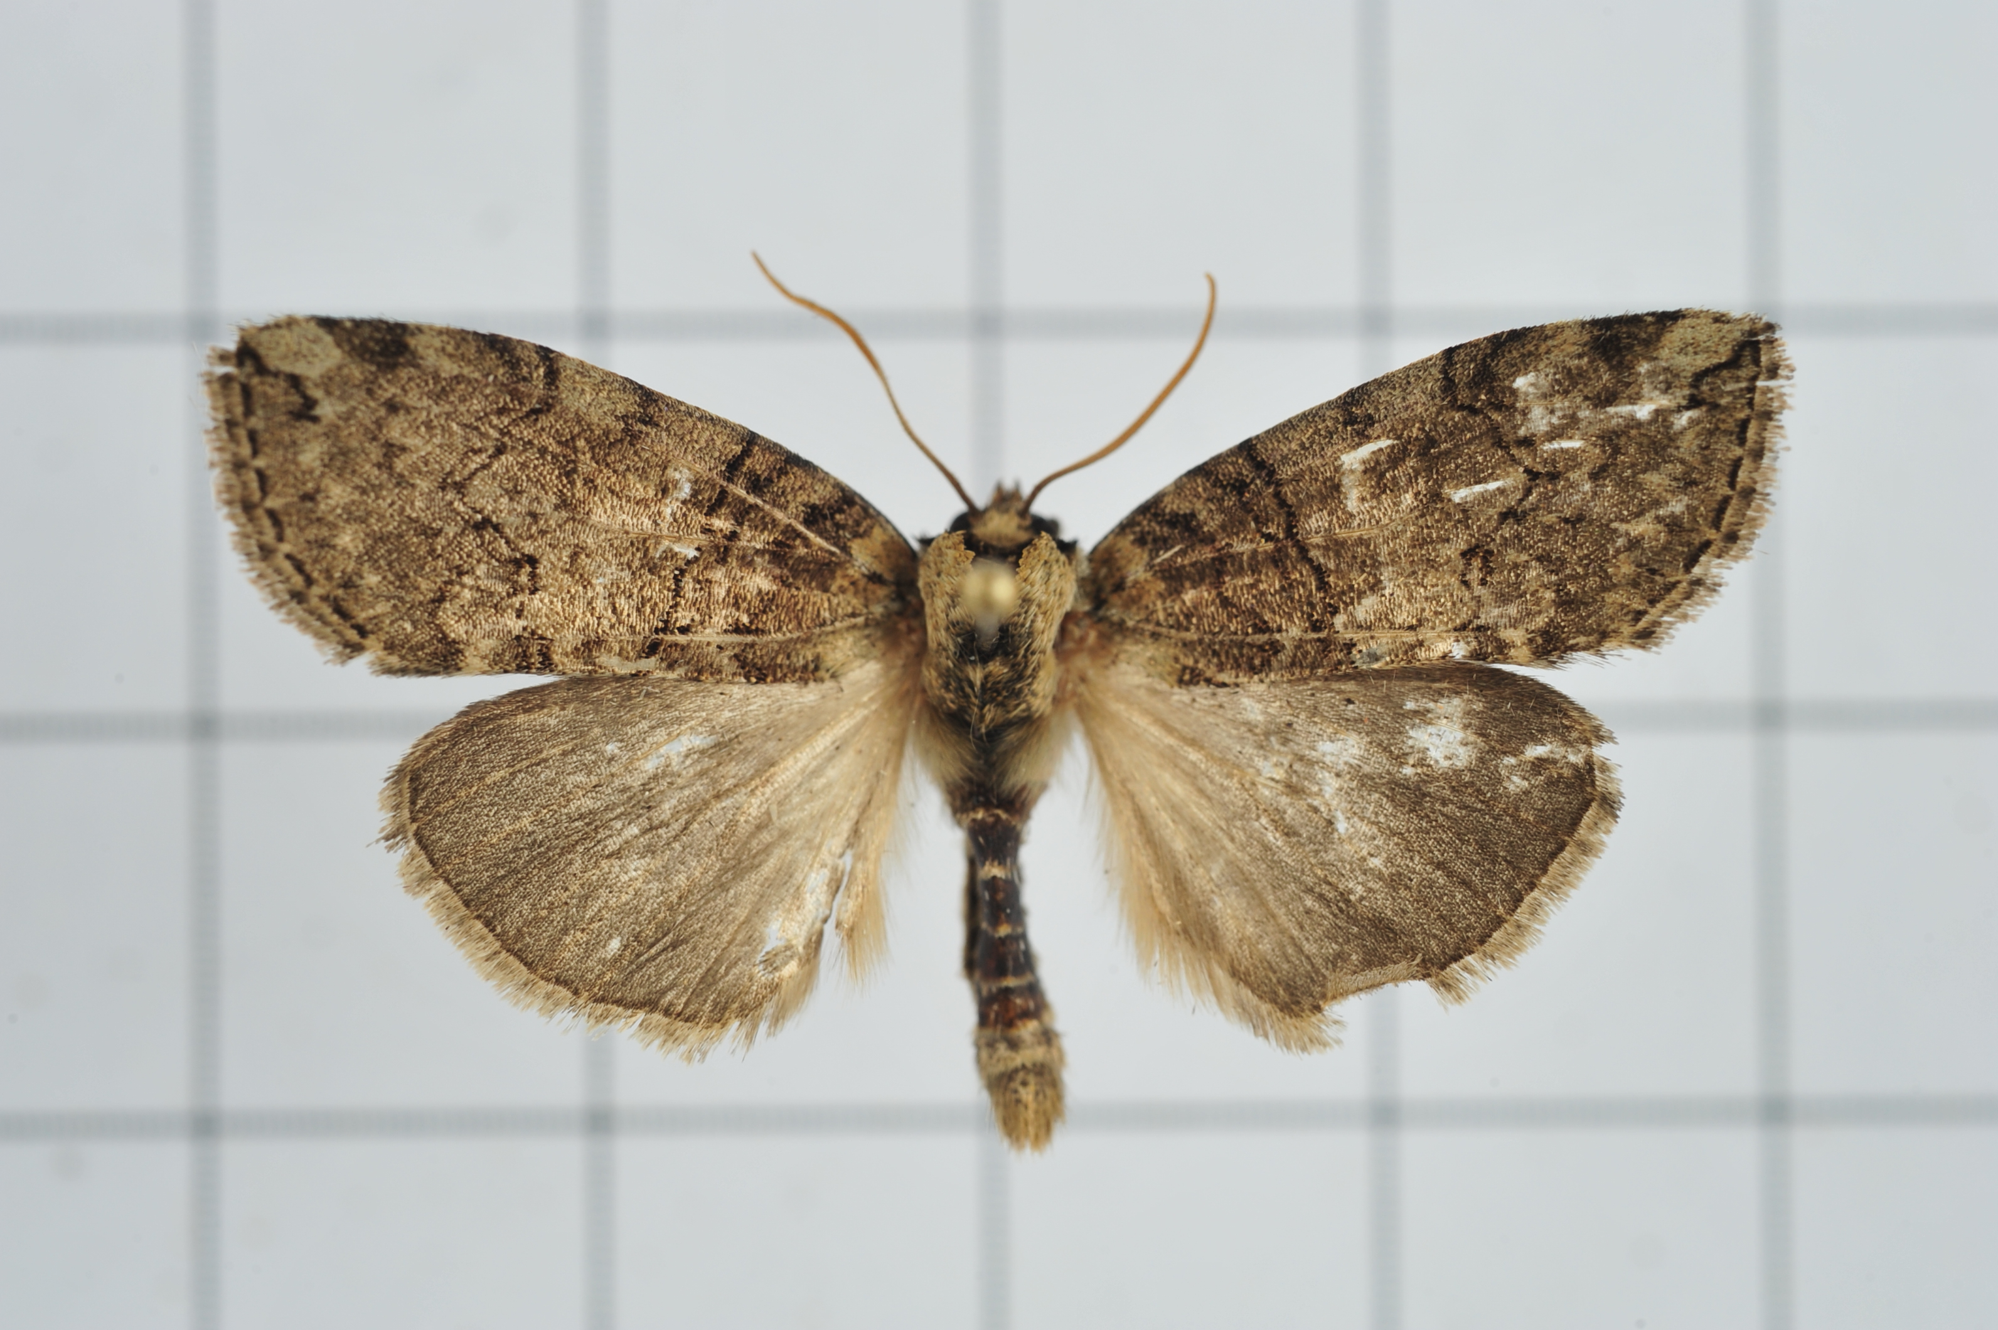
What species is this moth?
Horipsestis mushana mushana
